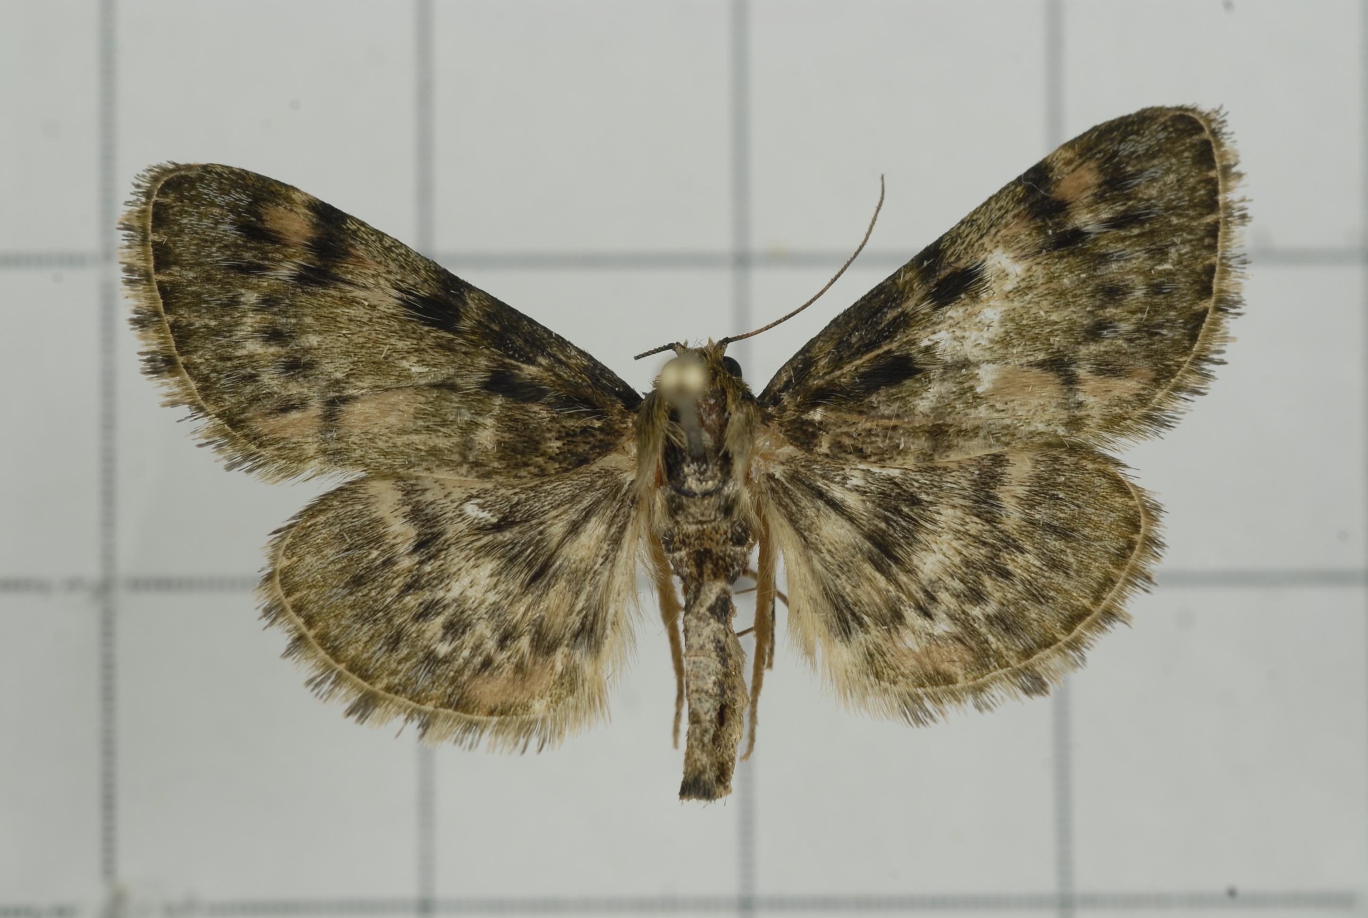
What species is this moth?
Coenodomus dudgeoni
